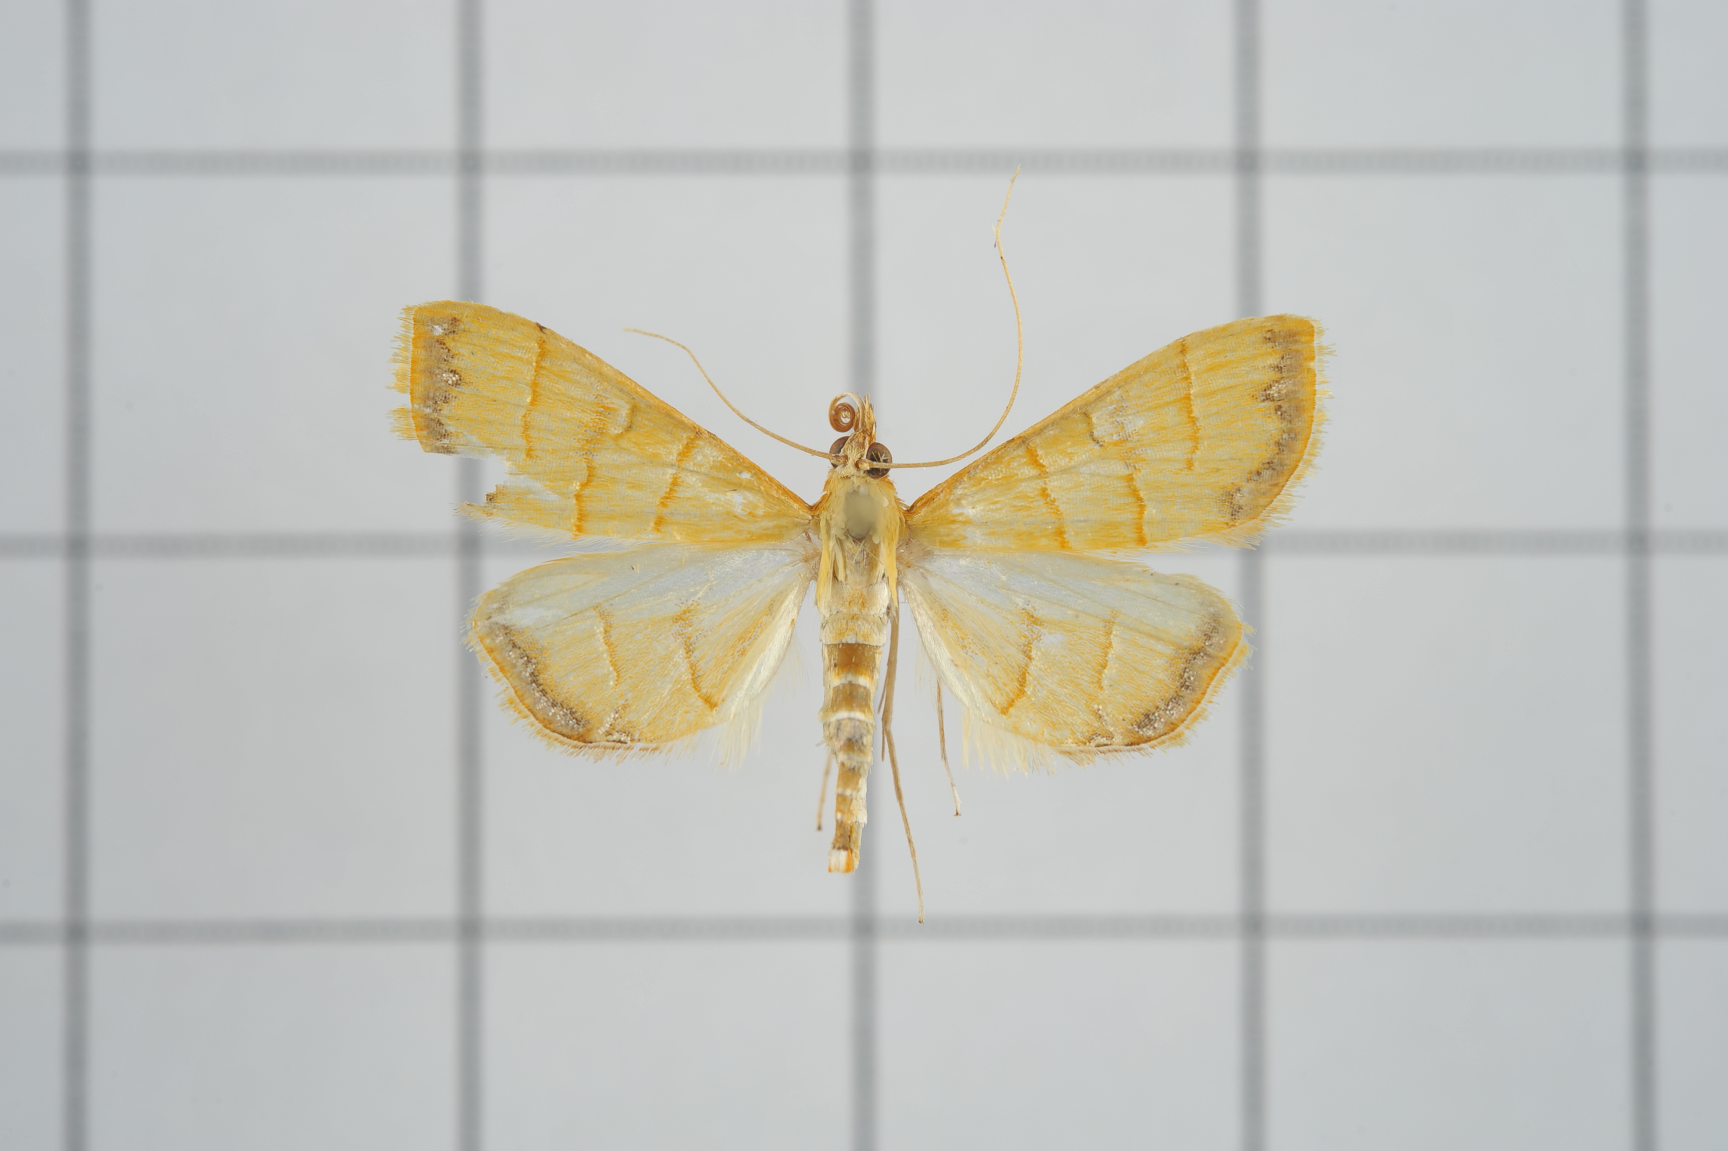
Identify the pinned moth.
Pagyda lustralis
